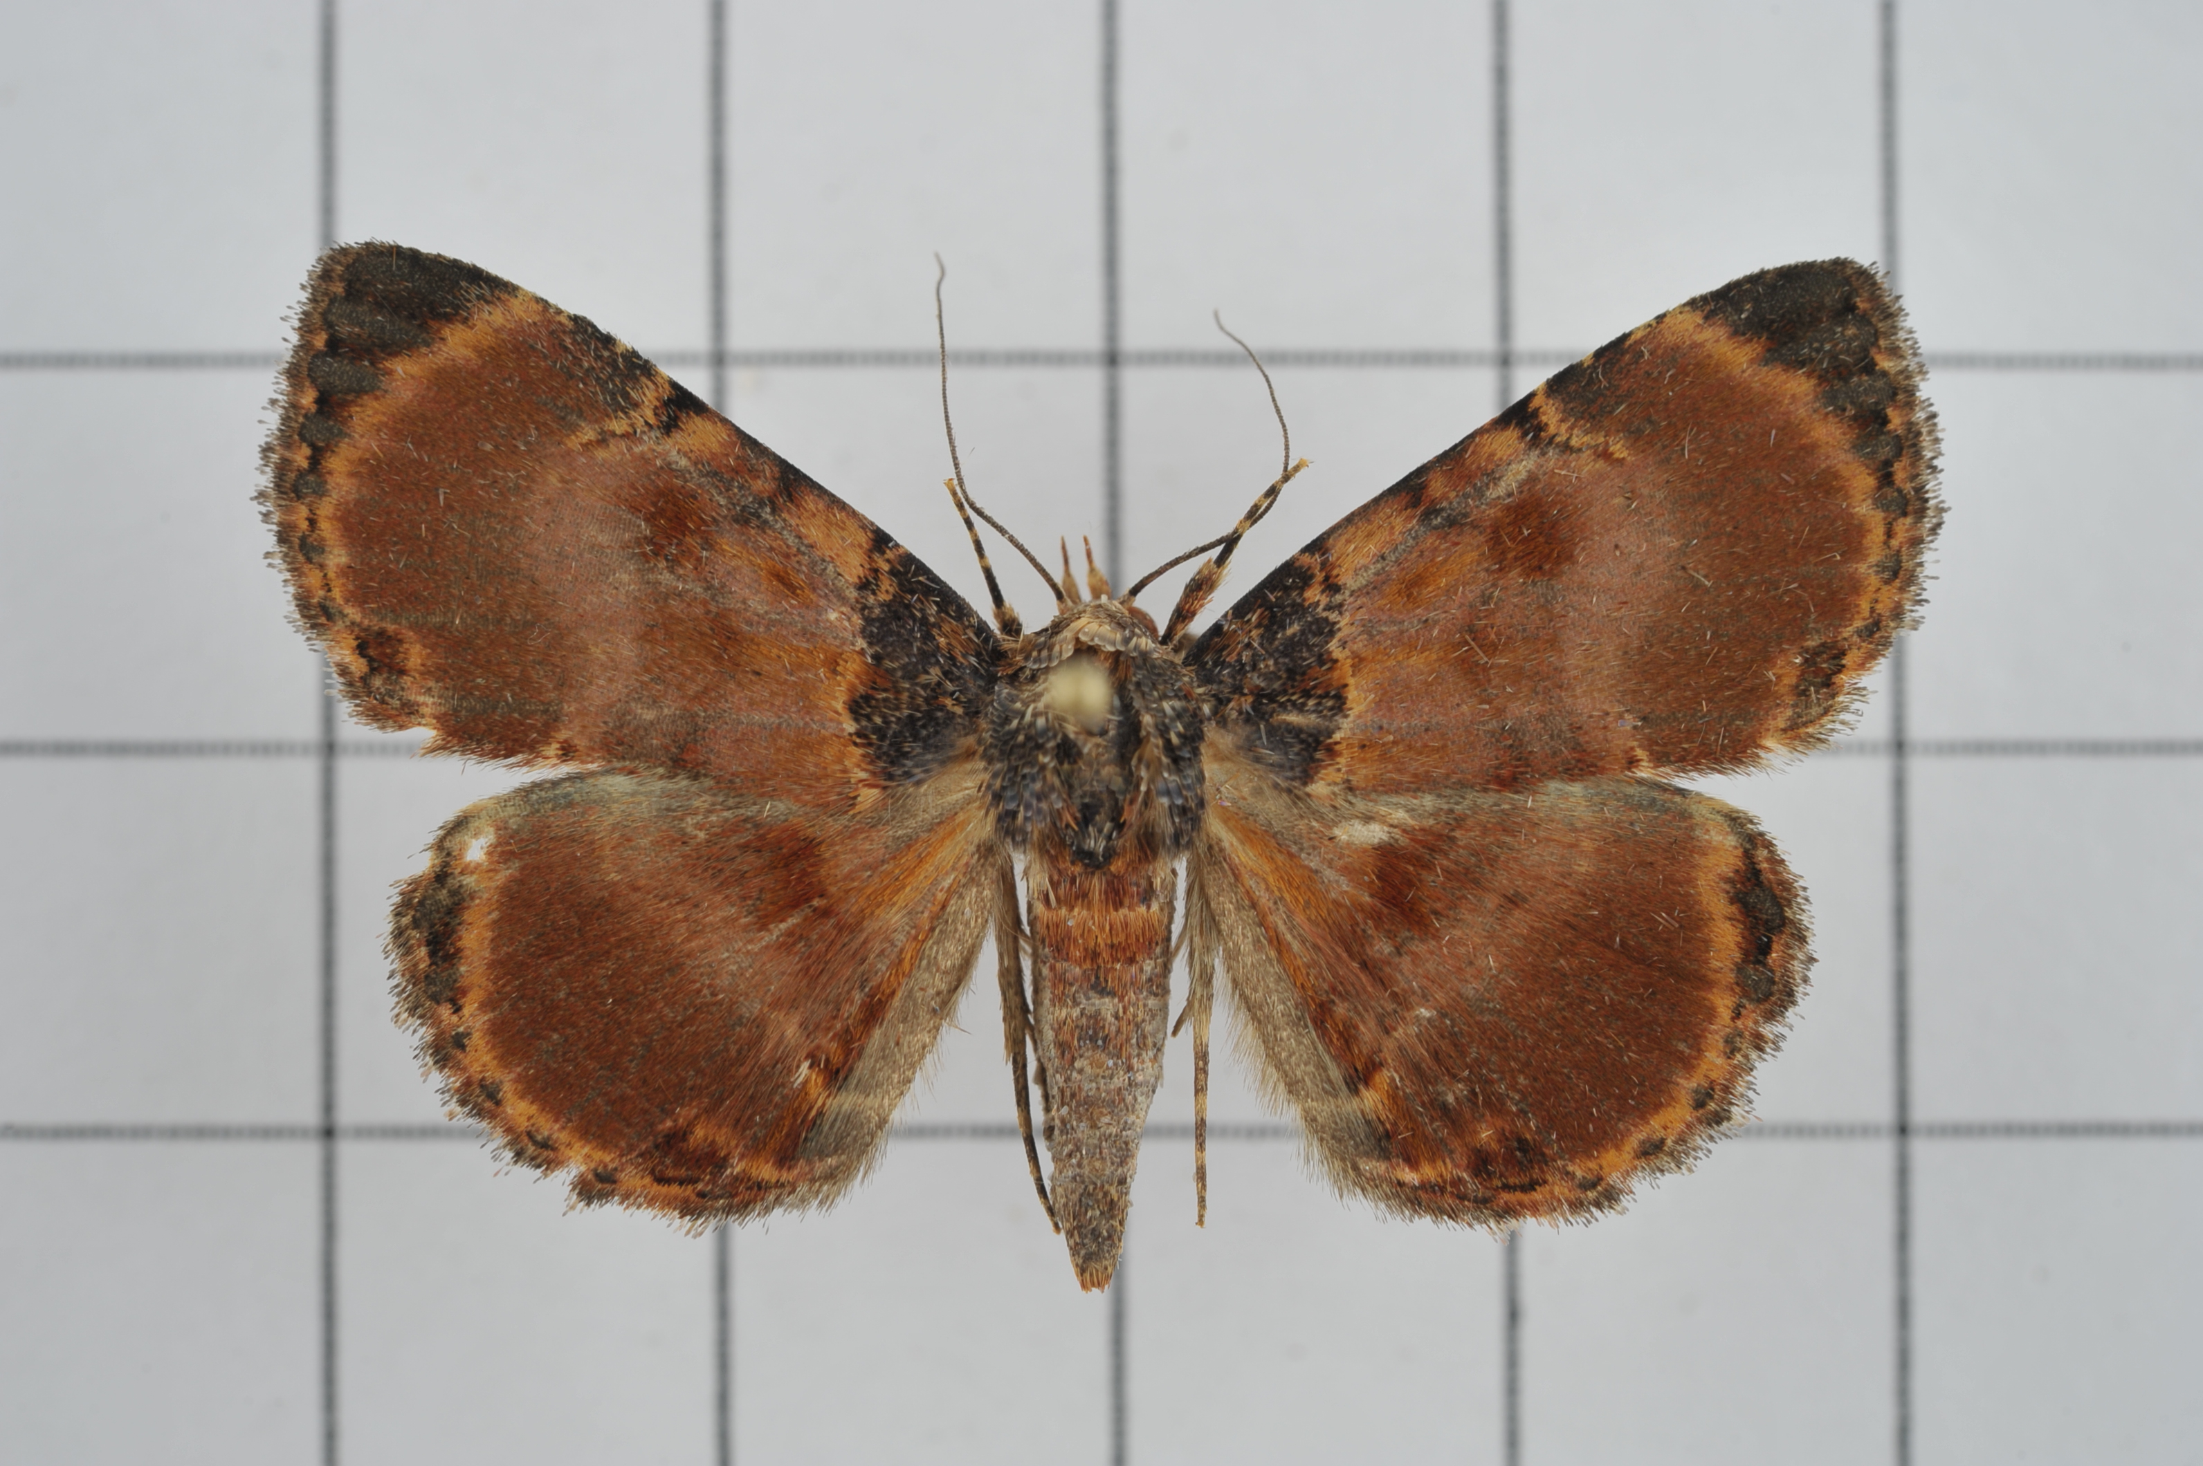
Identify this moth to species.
Diomea lignicolora
